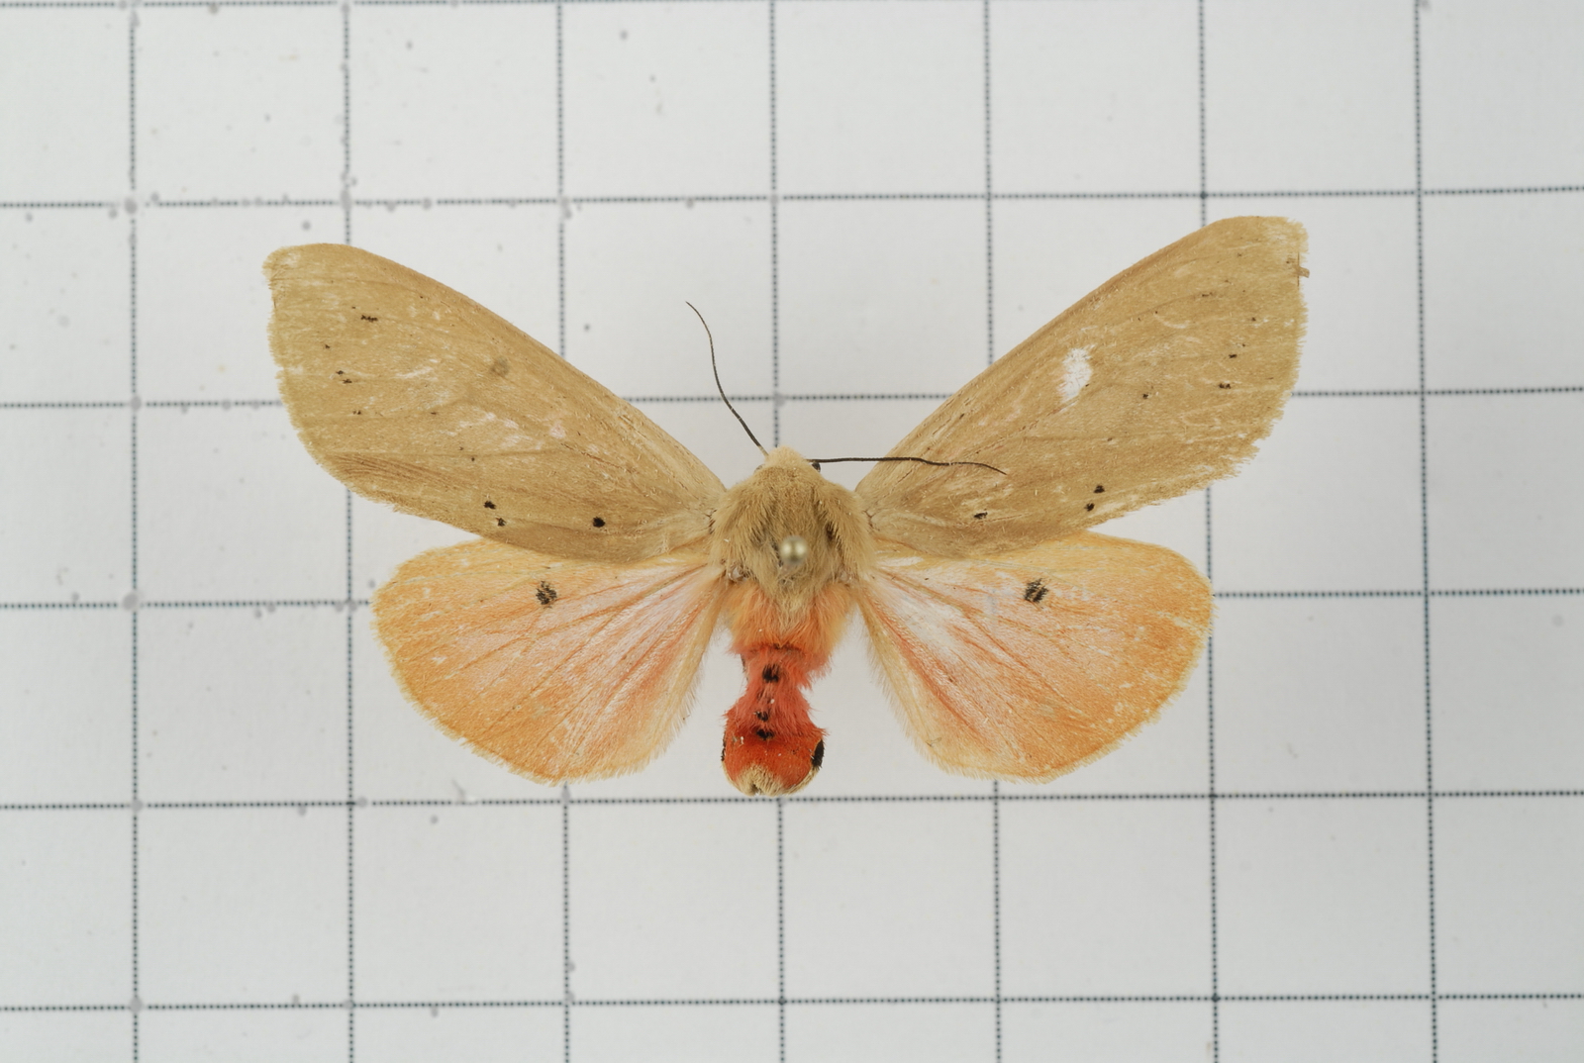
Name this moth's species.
Spilarctia wilemani
